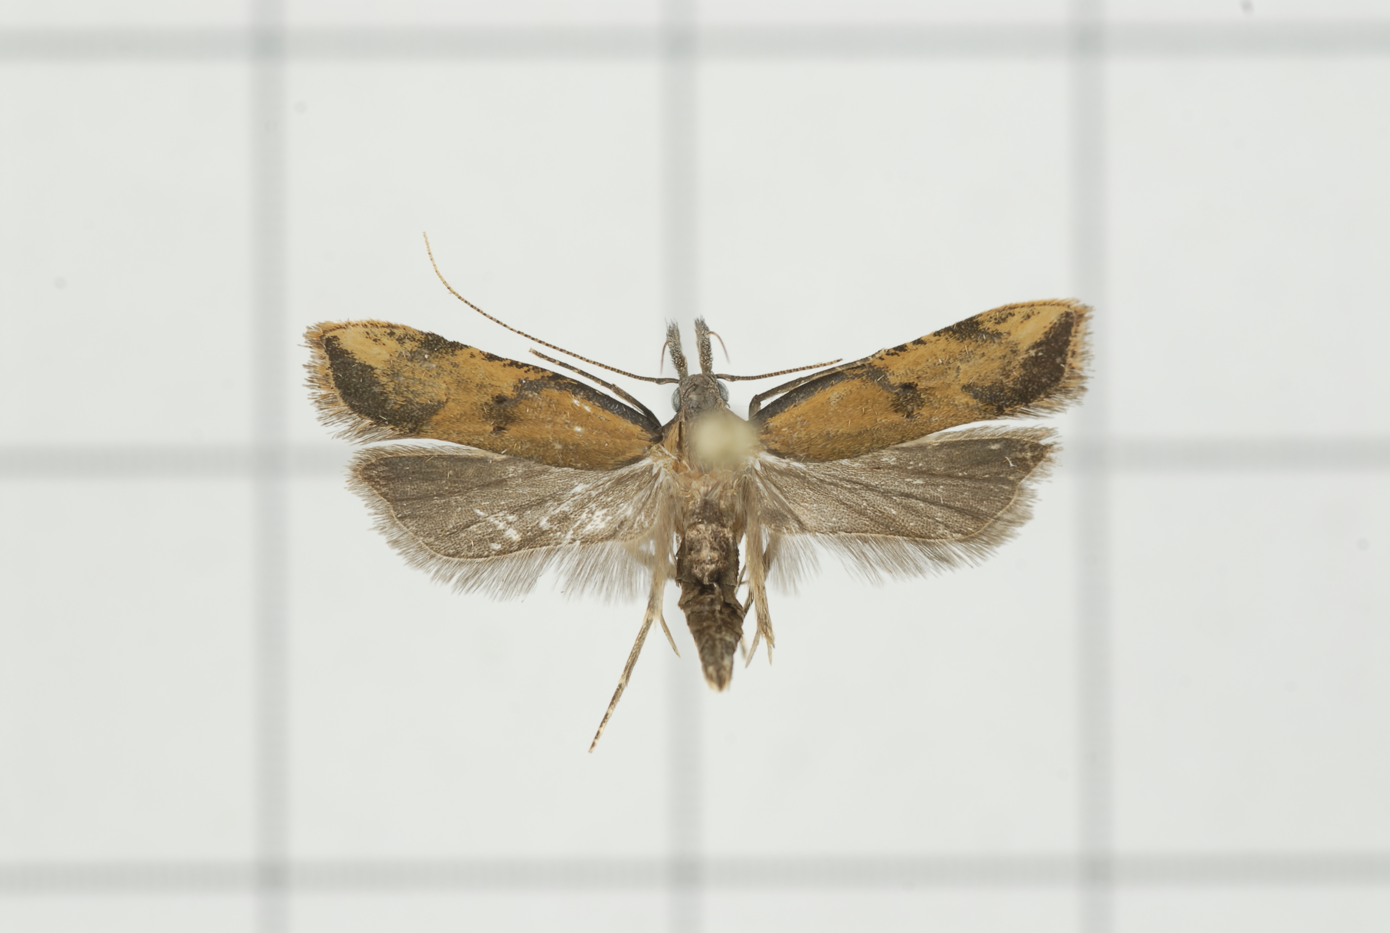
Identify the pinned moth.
Dichomeris fuscalis
